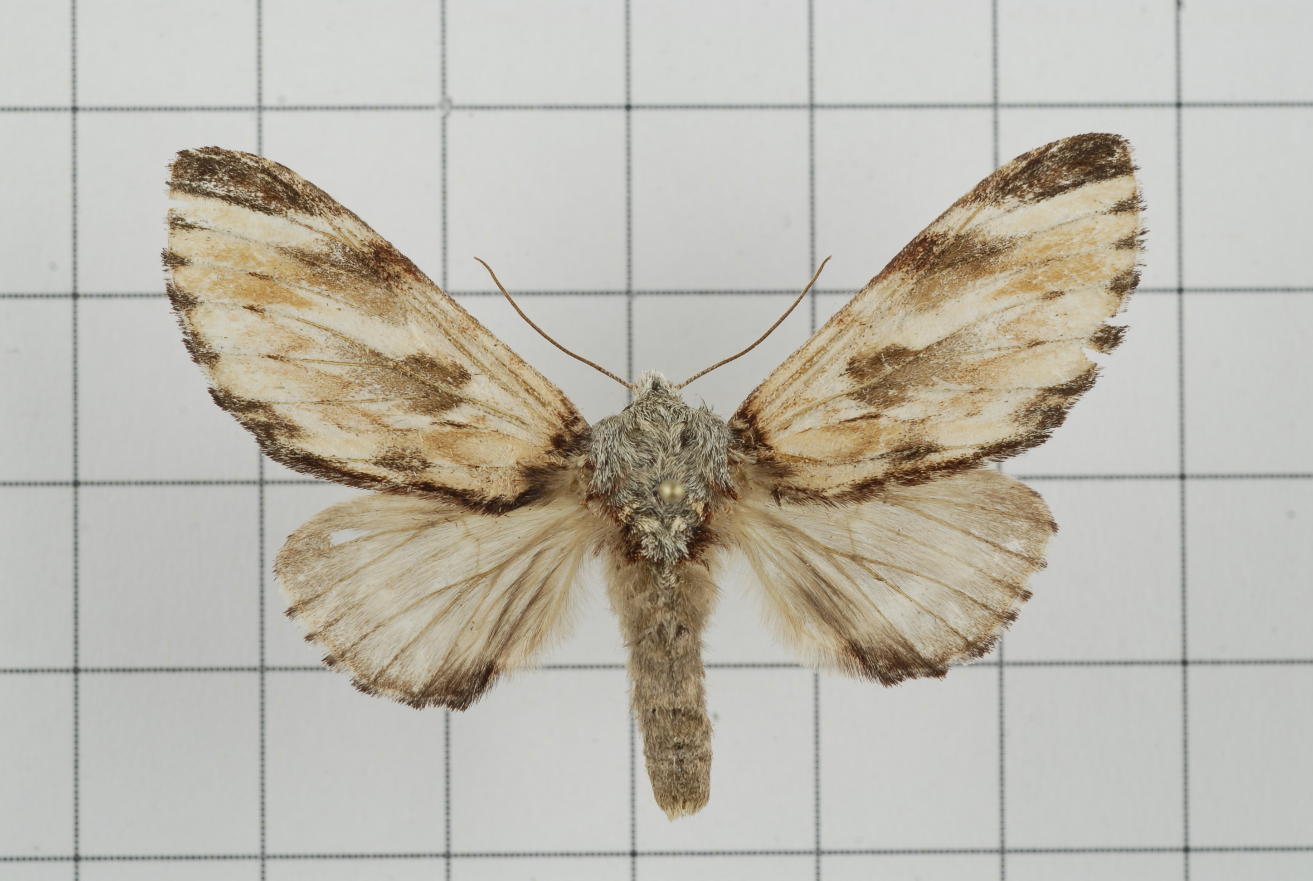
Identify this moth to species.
Neopheosia fasciata fasciata
